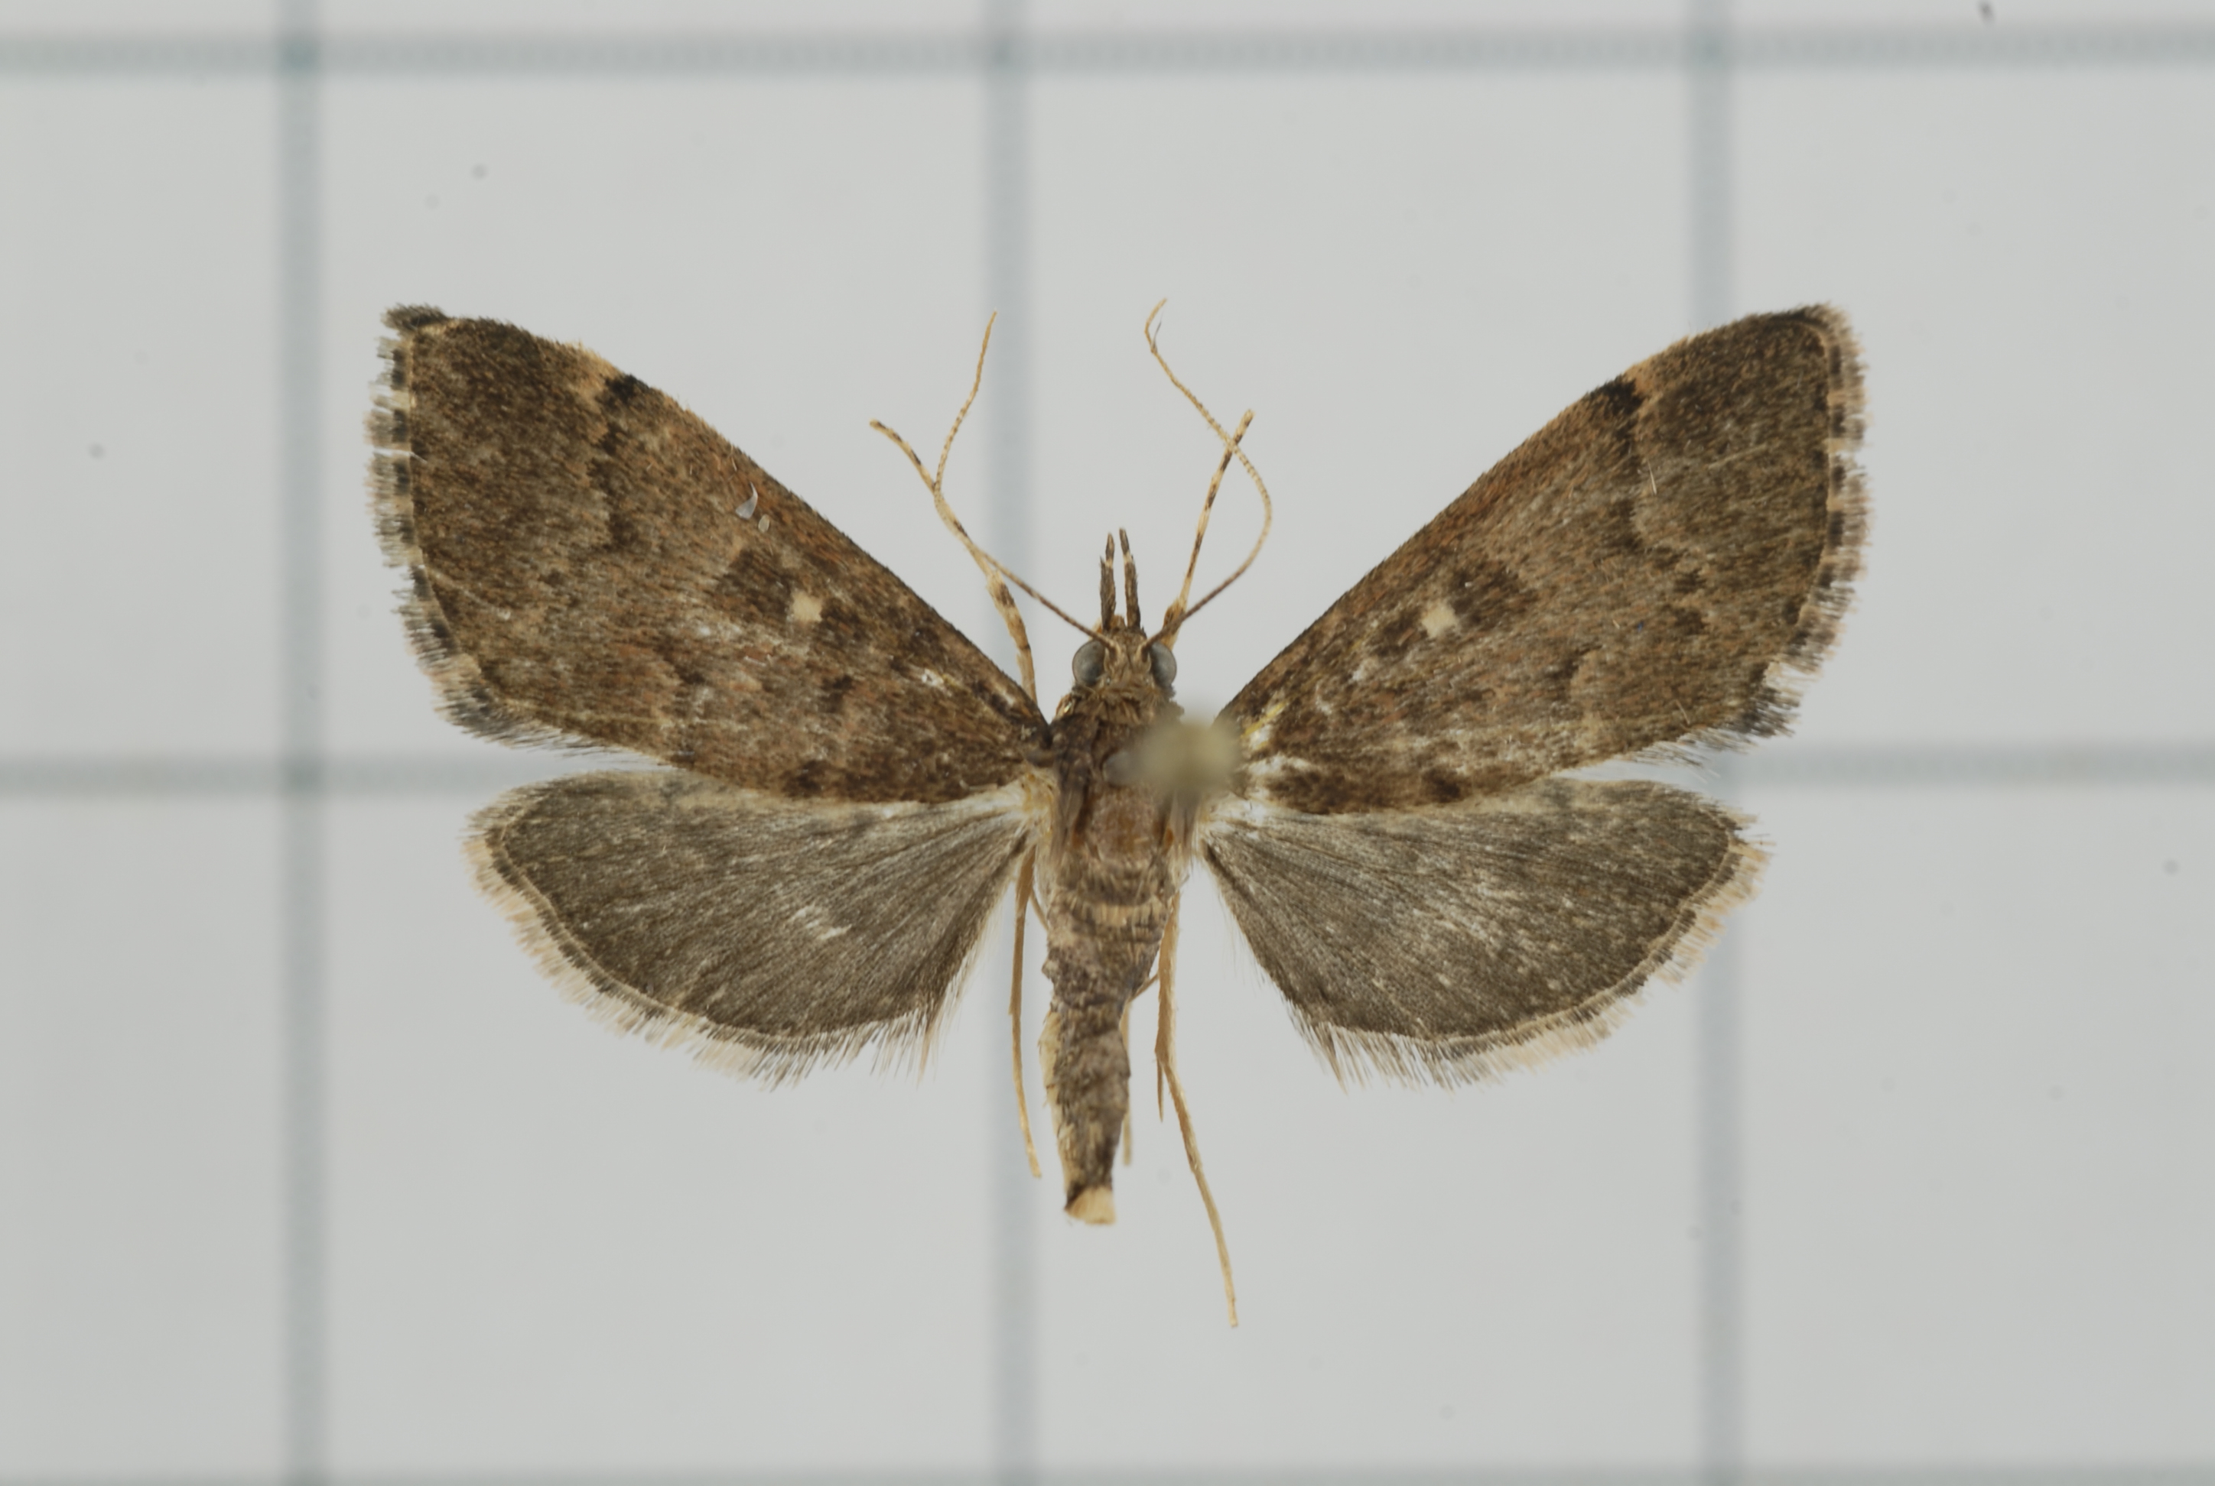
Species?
Camptomastix hisbonalis
